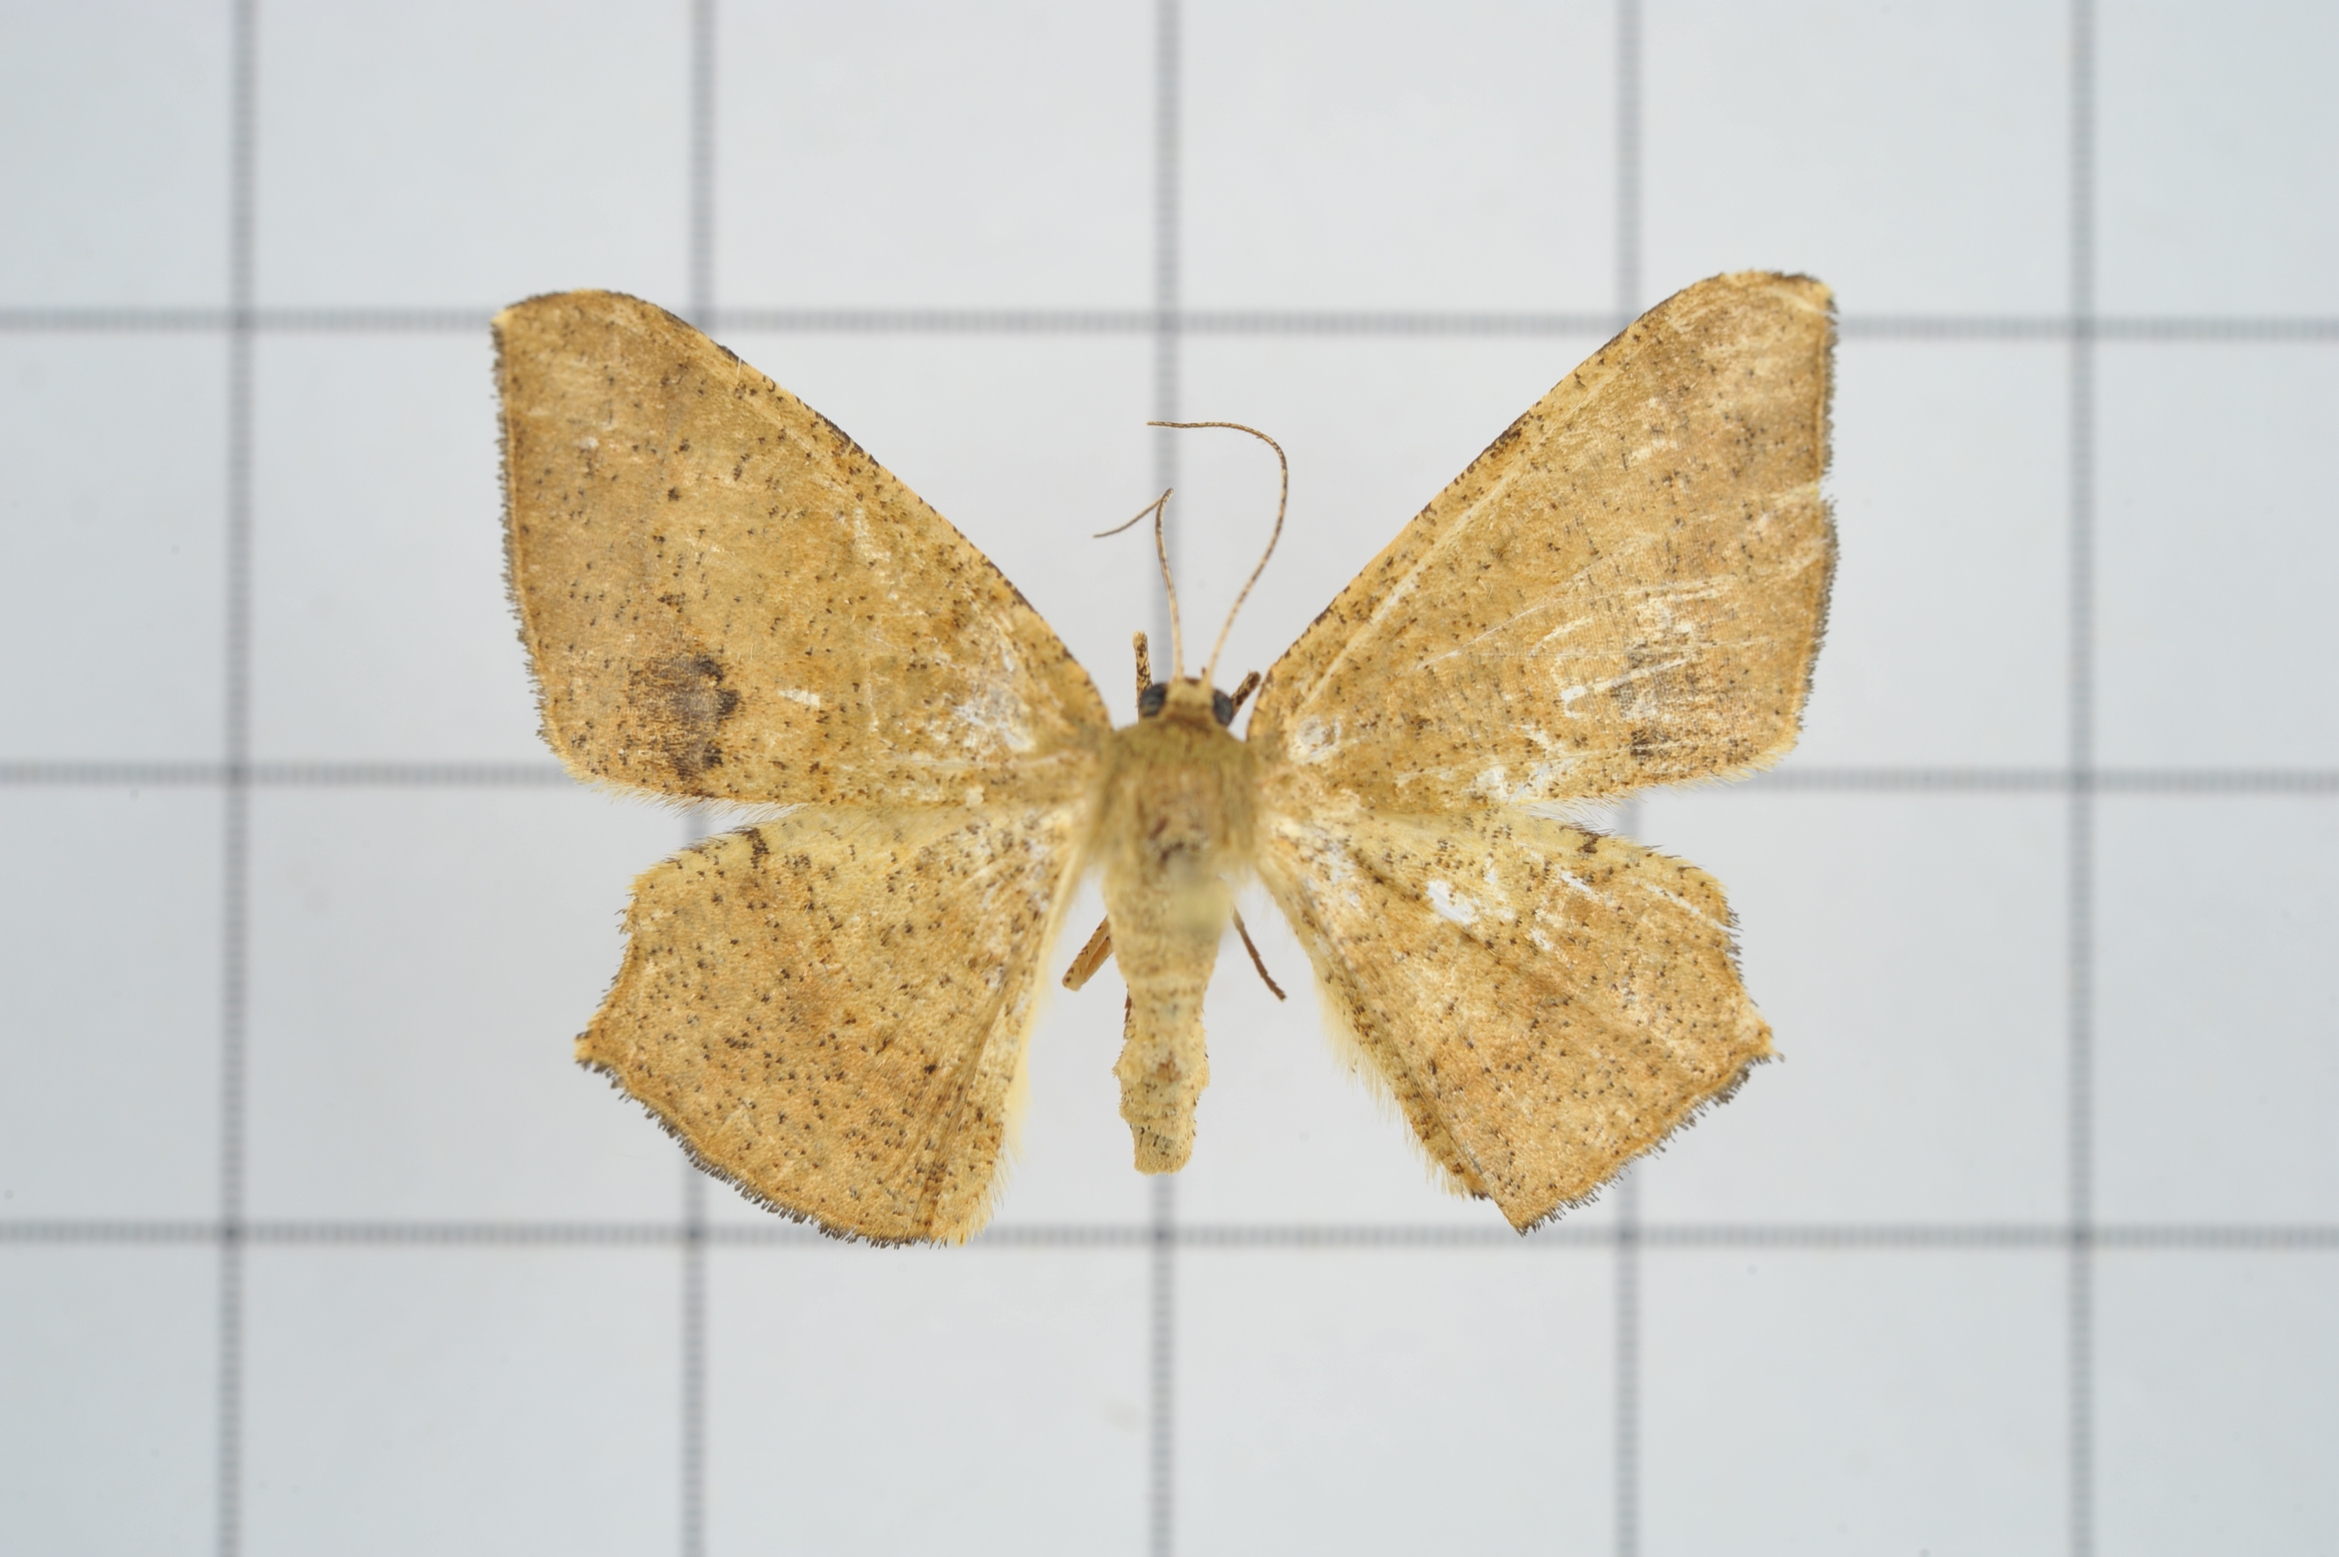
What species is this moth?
Krananda falcata
